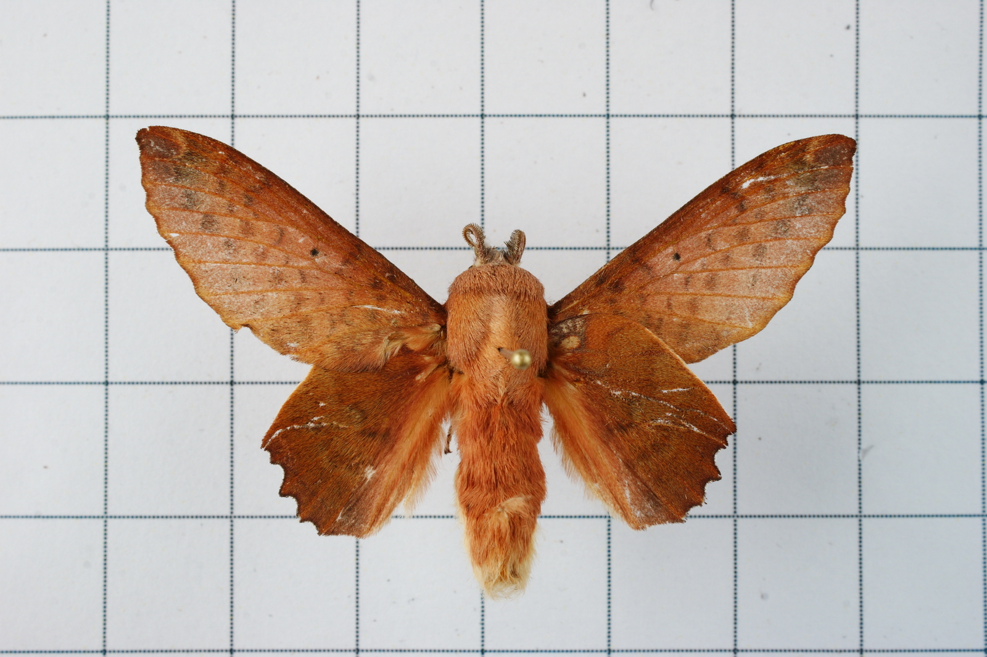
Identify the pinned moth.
Paradoxopla sinuata taiwana
